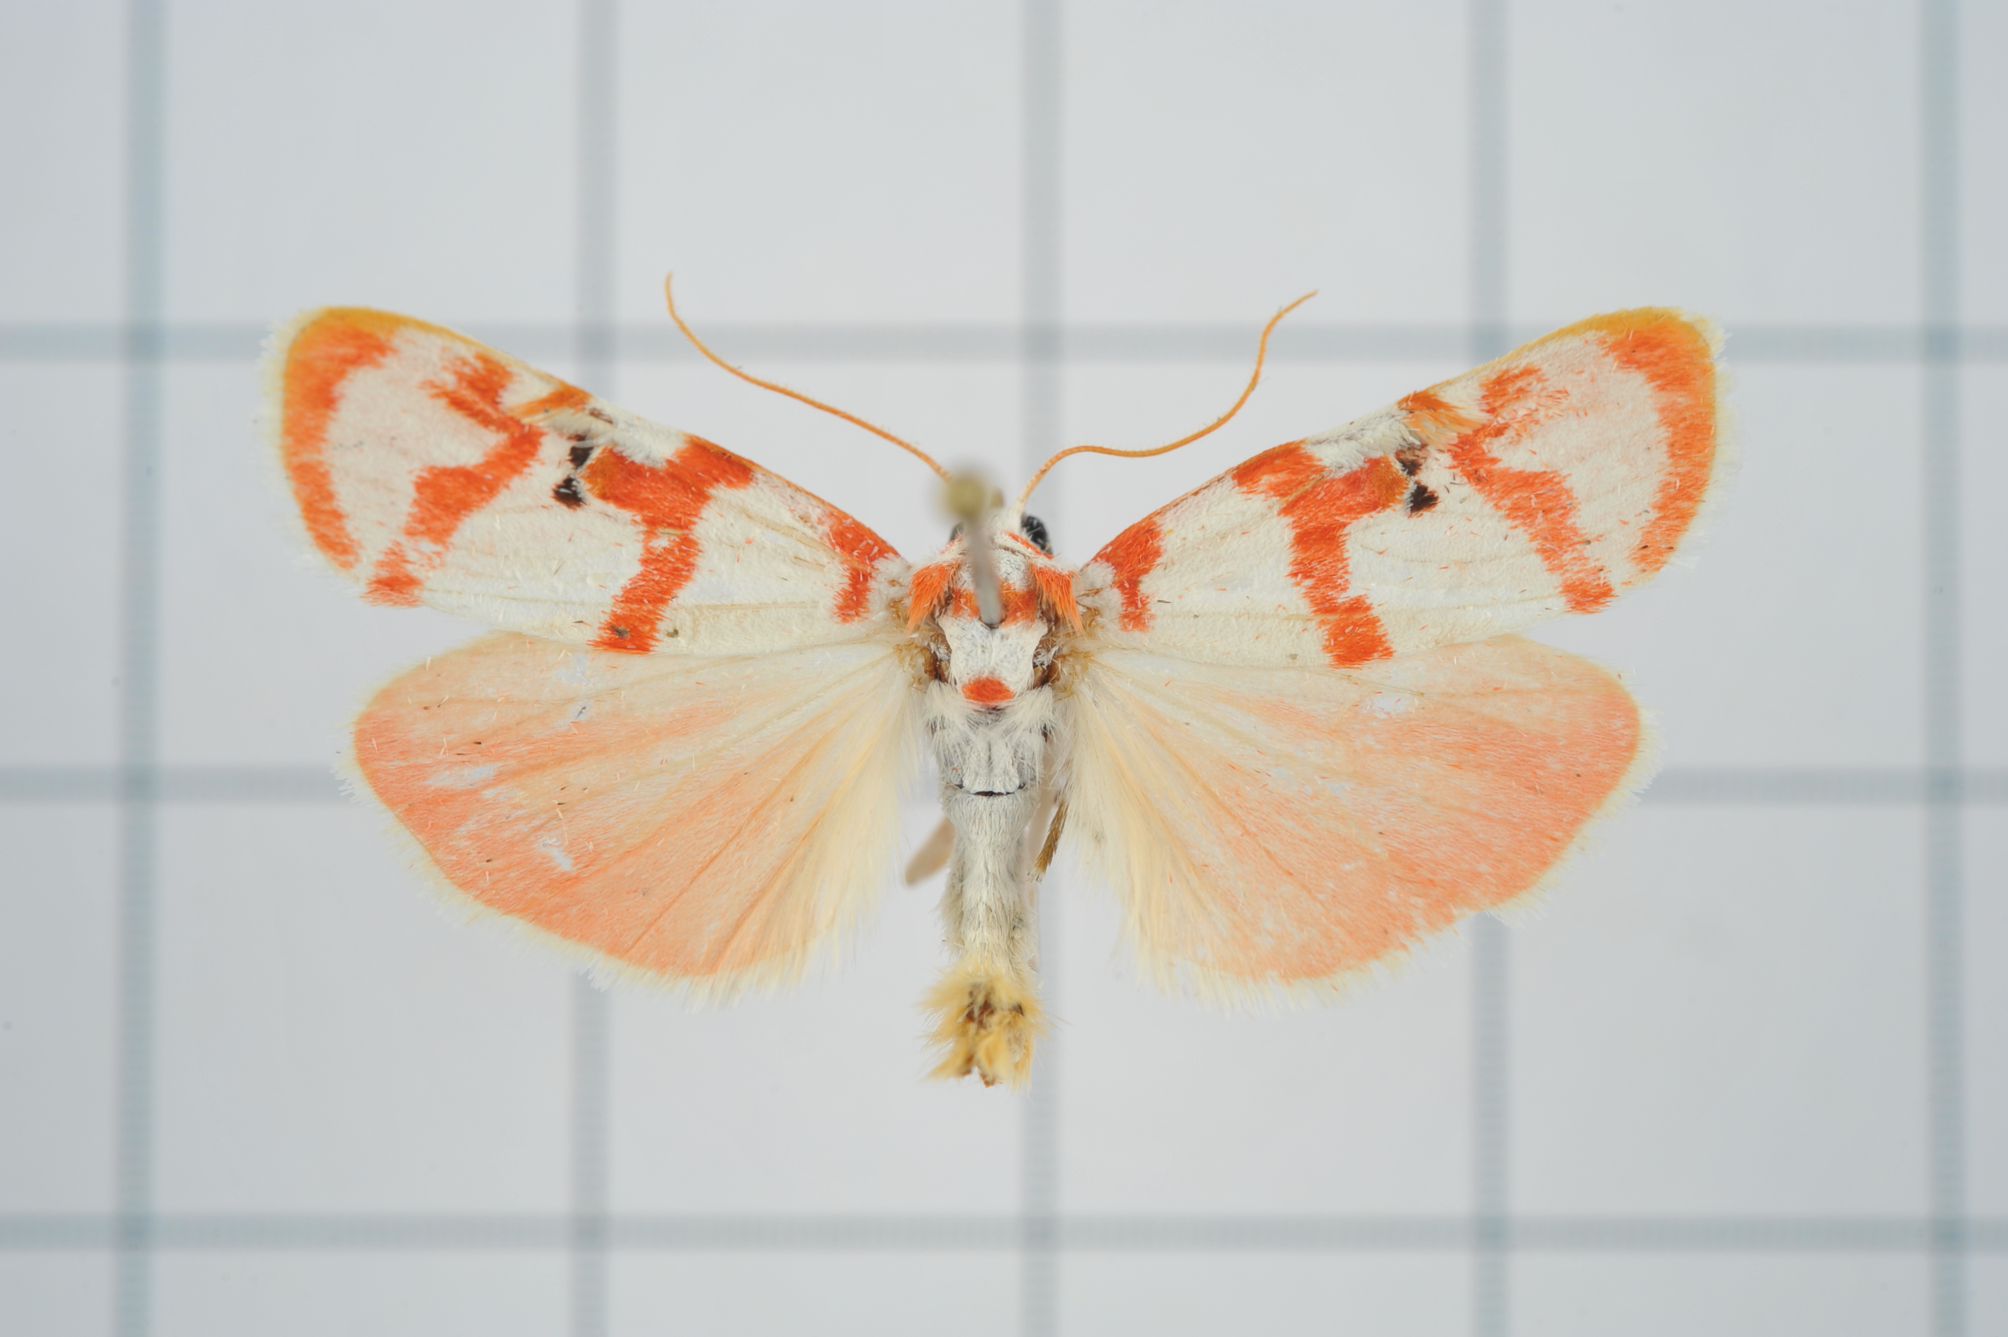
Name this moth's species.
Cyana hamata hamata
